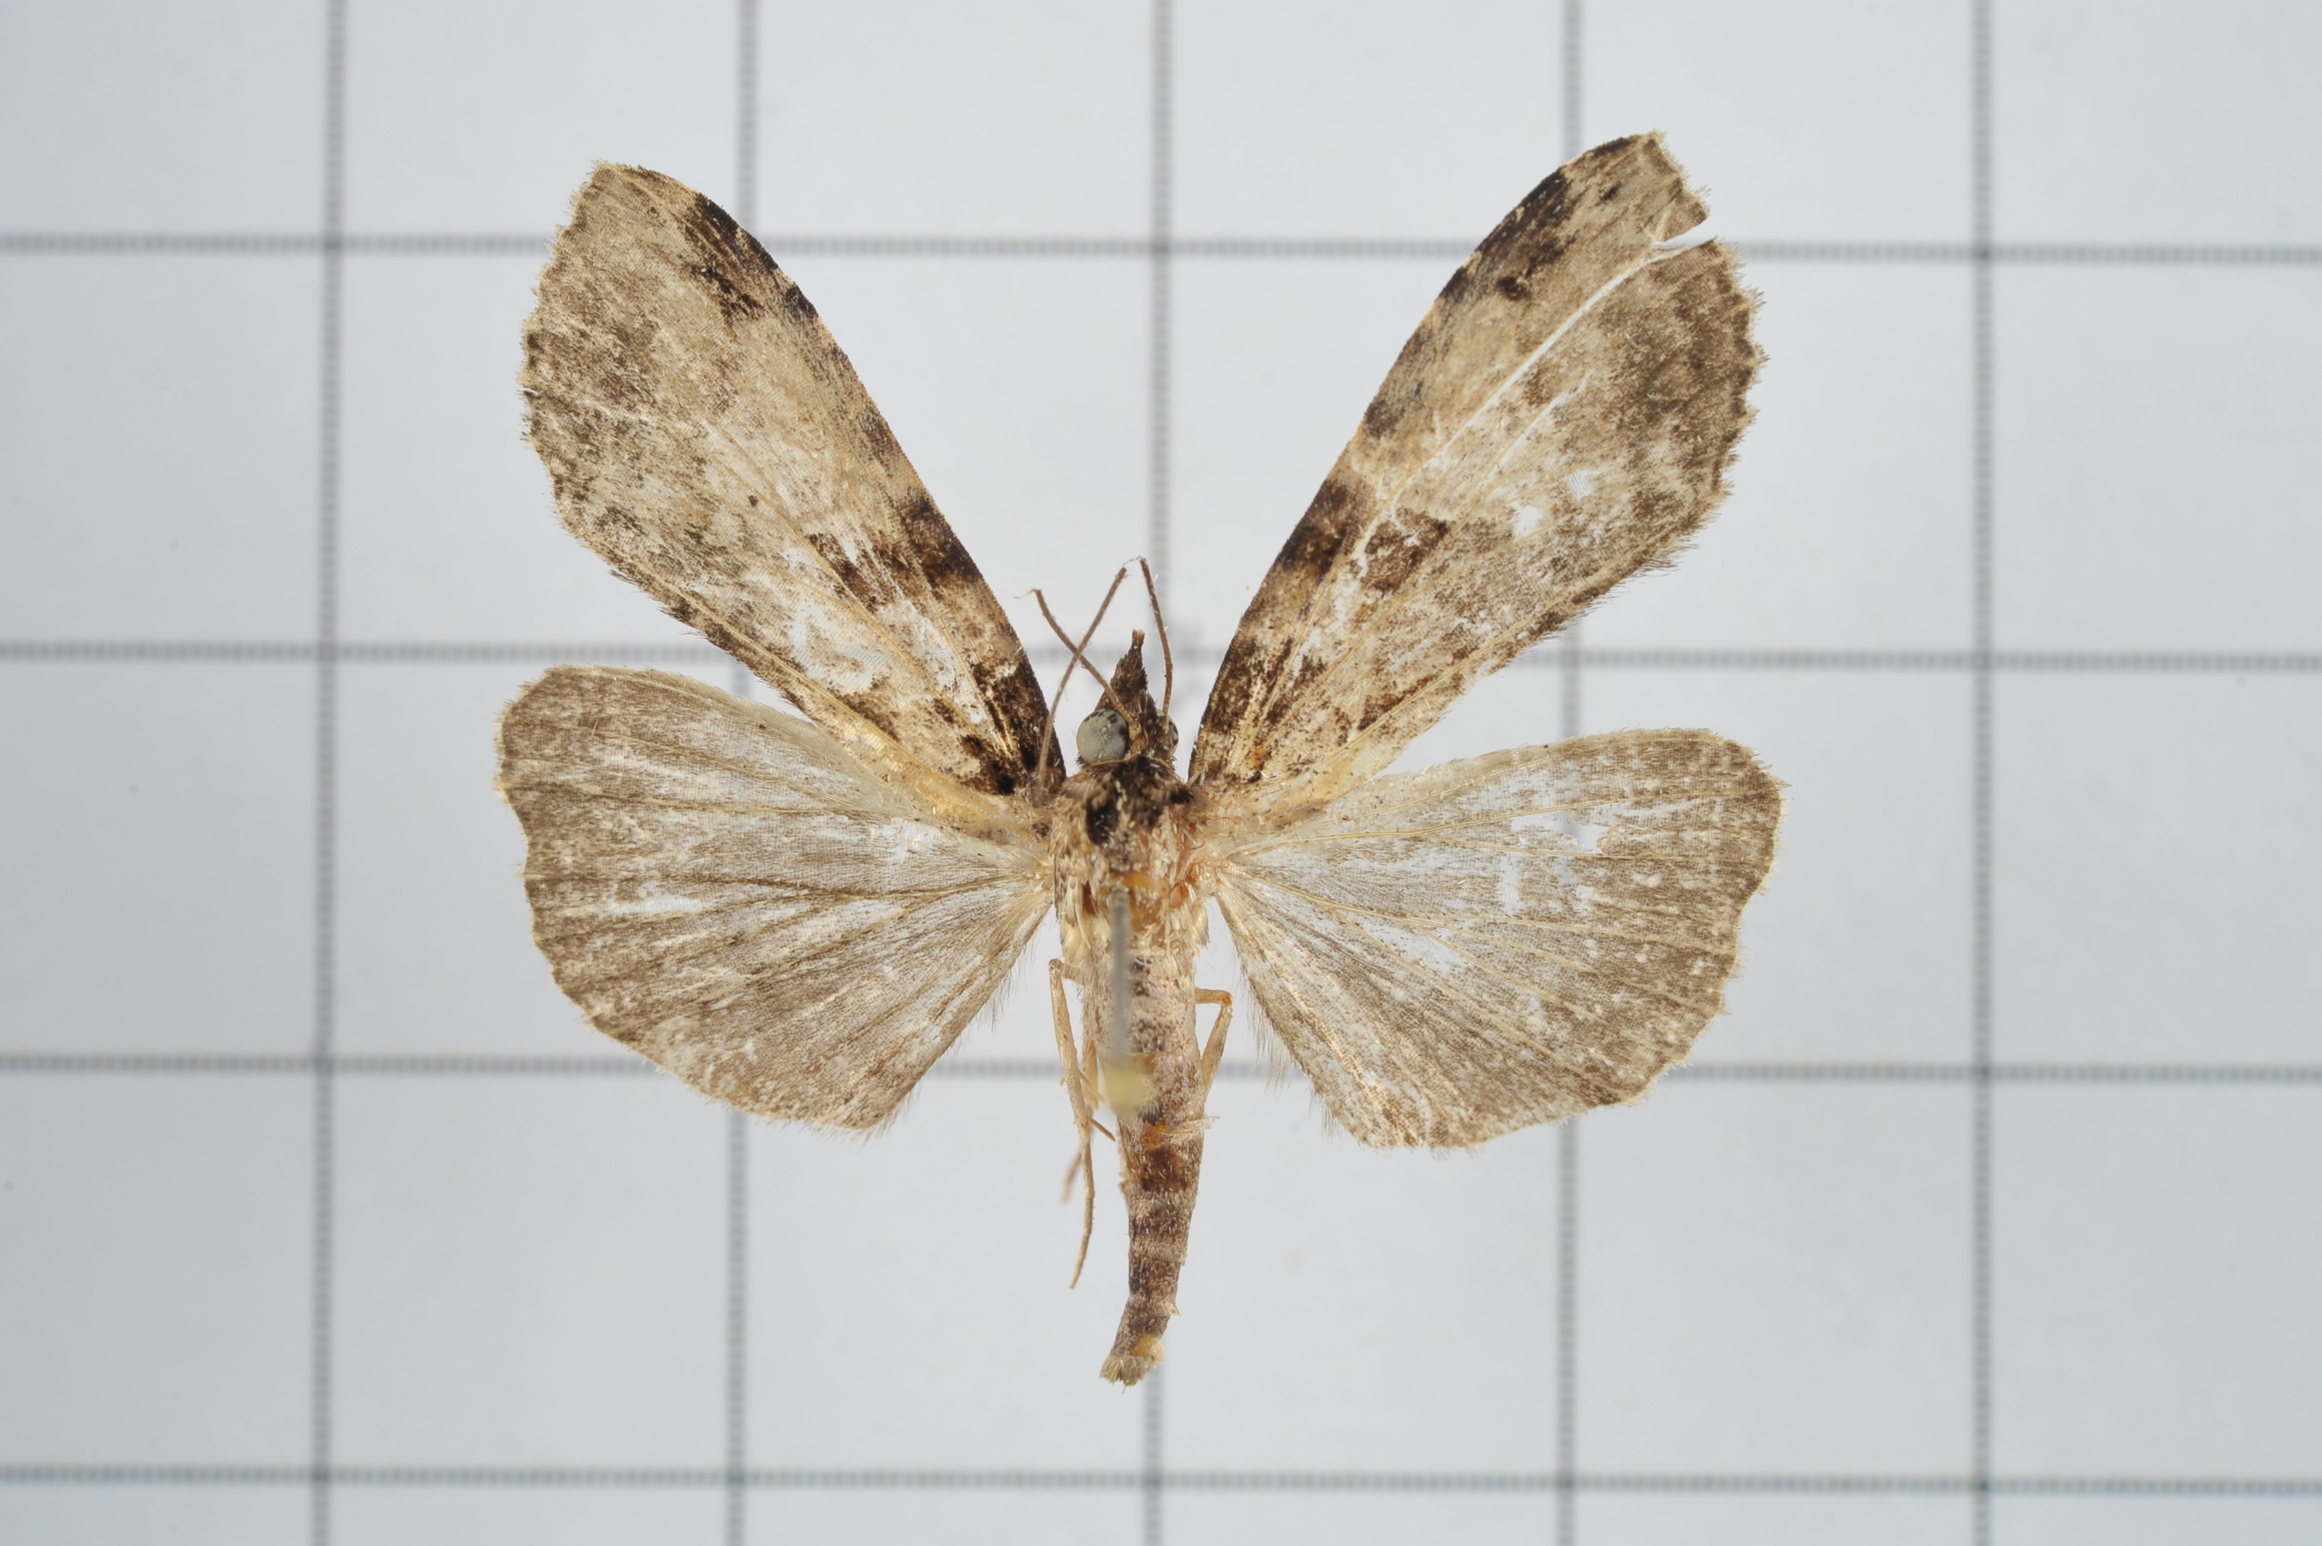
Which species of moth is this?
Sigmuncus albigrisea
